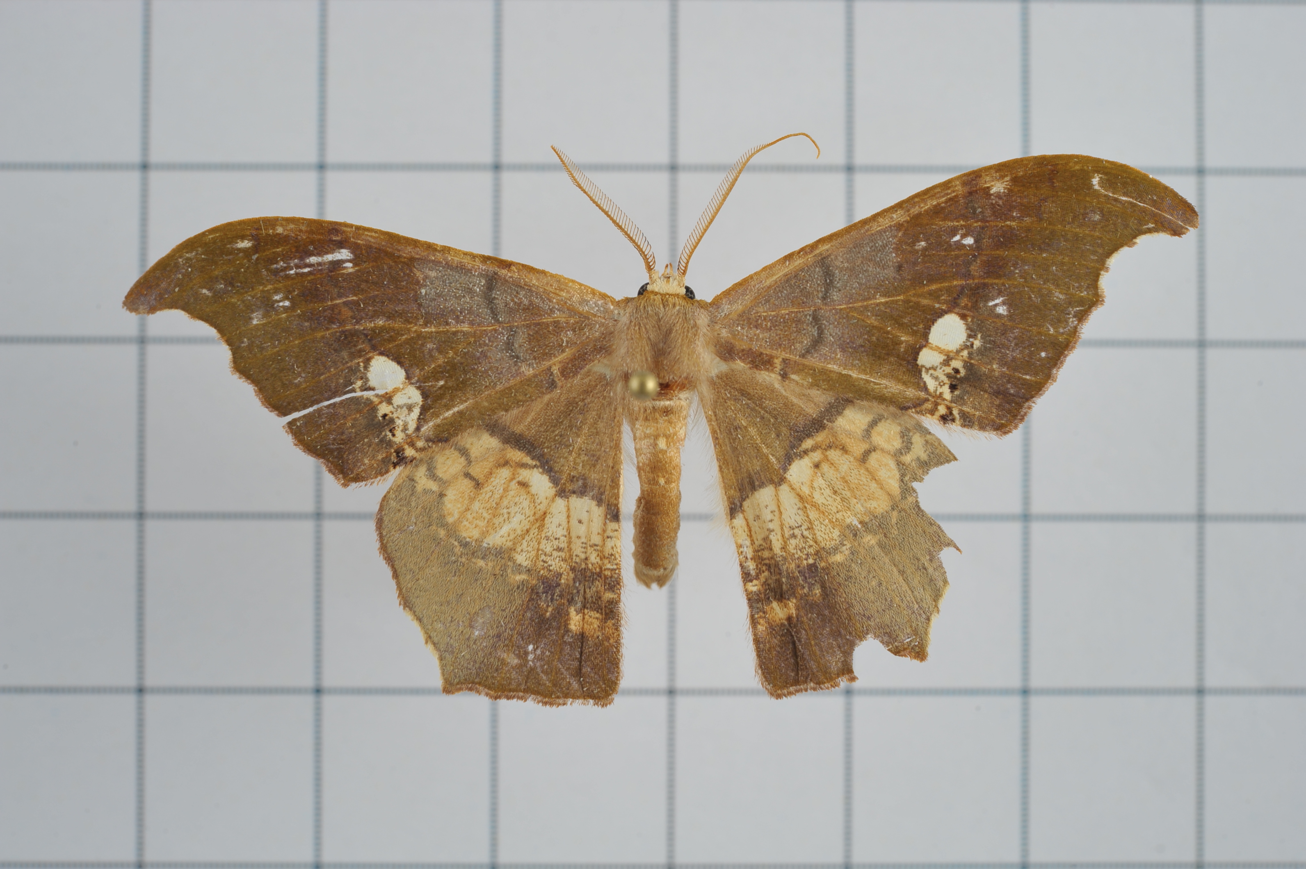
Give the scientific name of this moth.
Timandromorpha discolor
